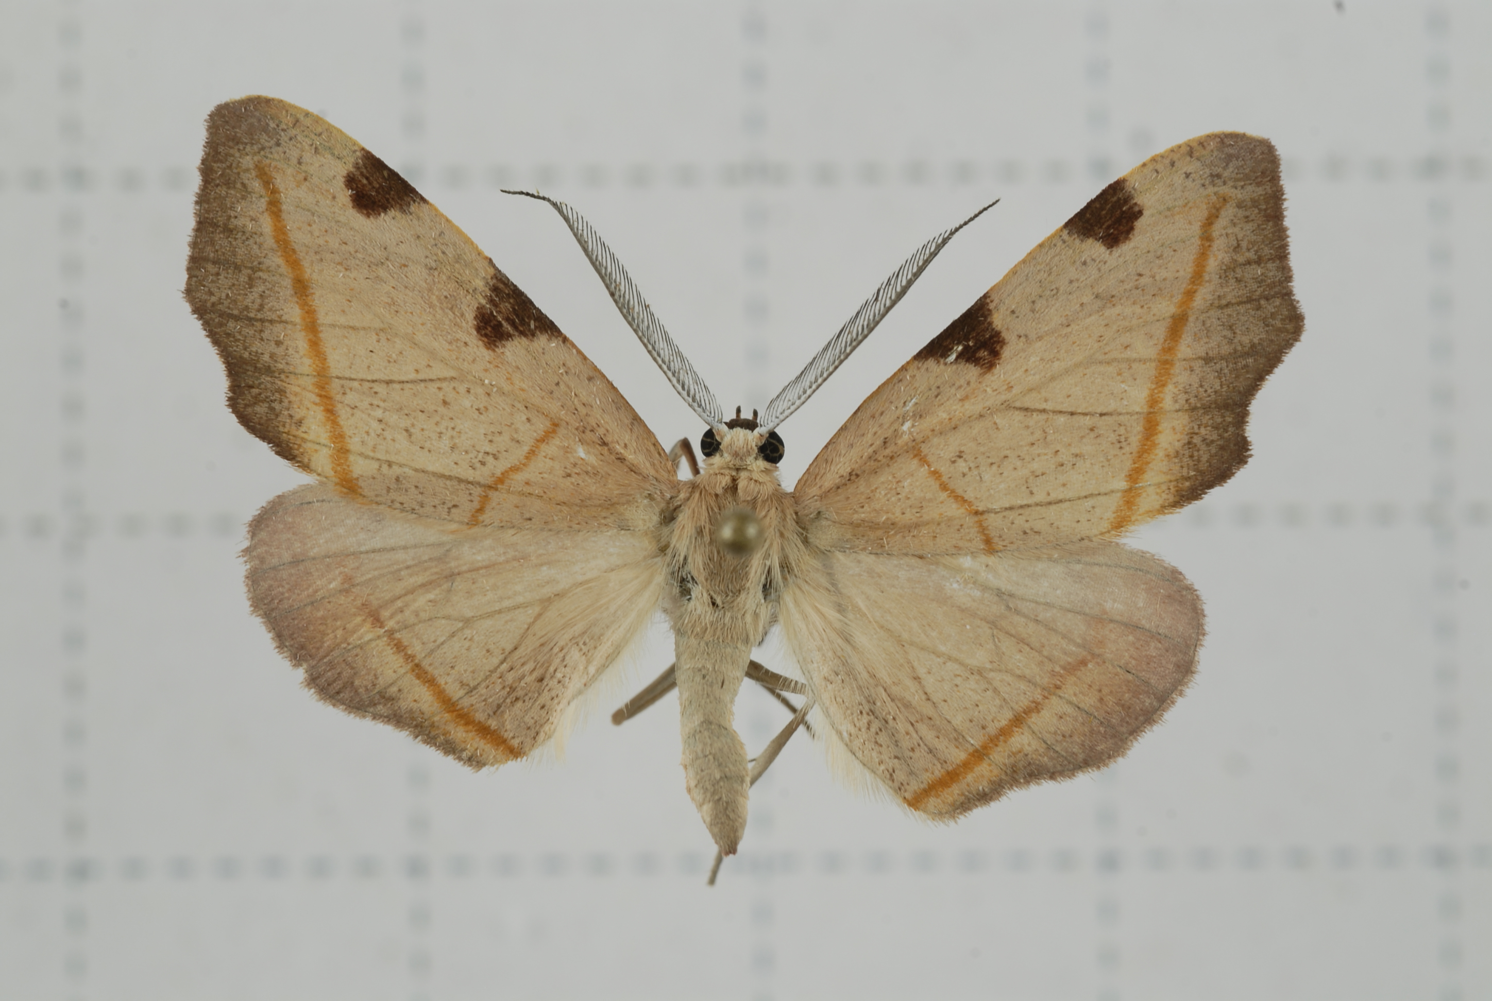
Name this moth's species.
Achrosis rufescens
